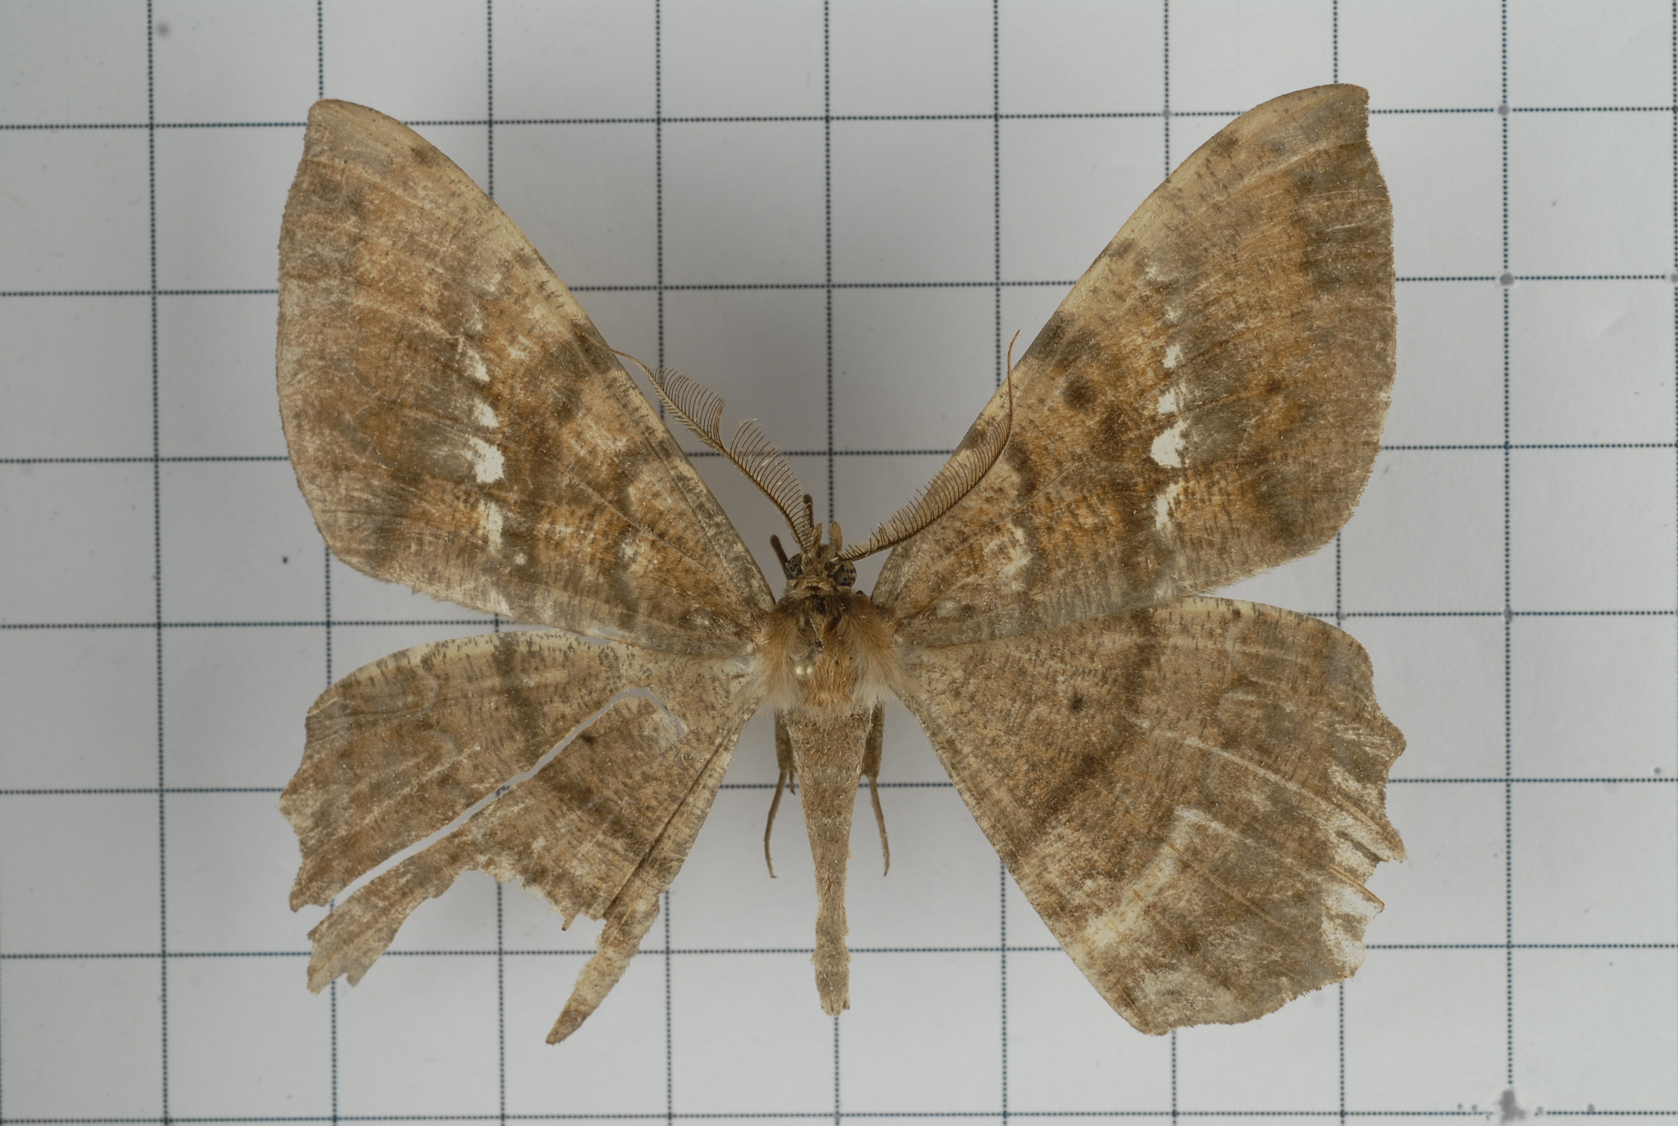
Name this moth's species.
Amblychia angeronaria
